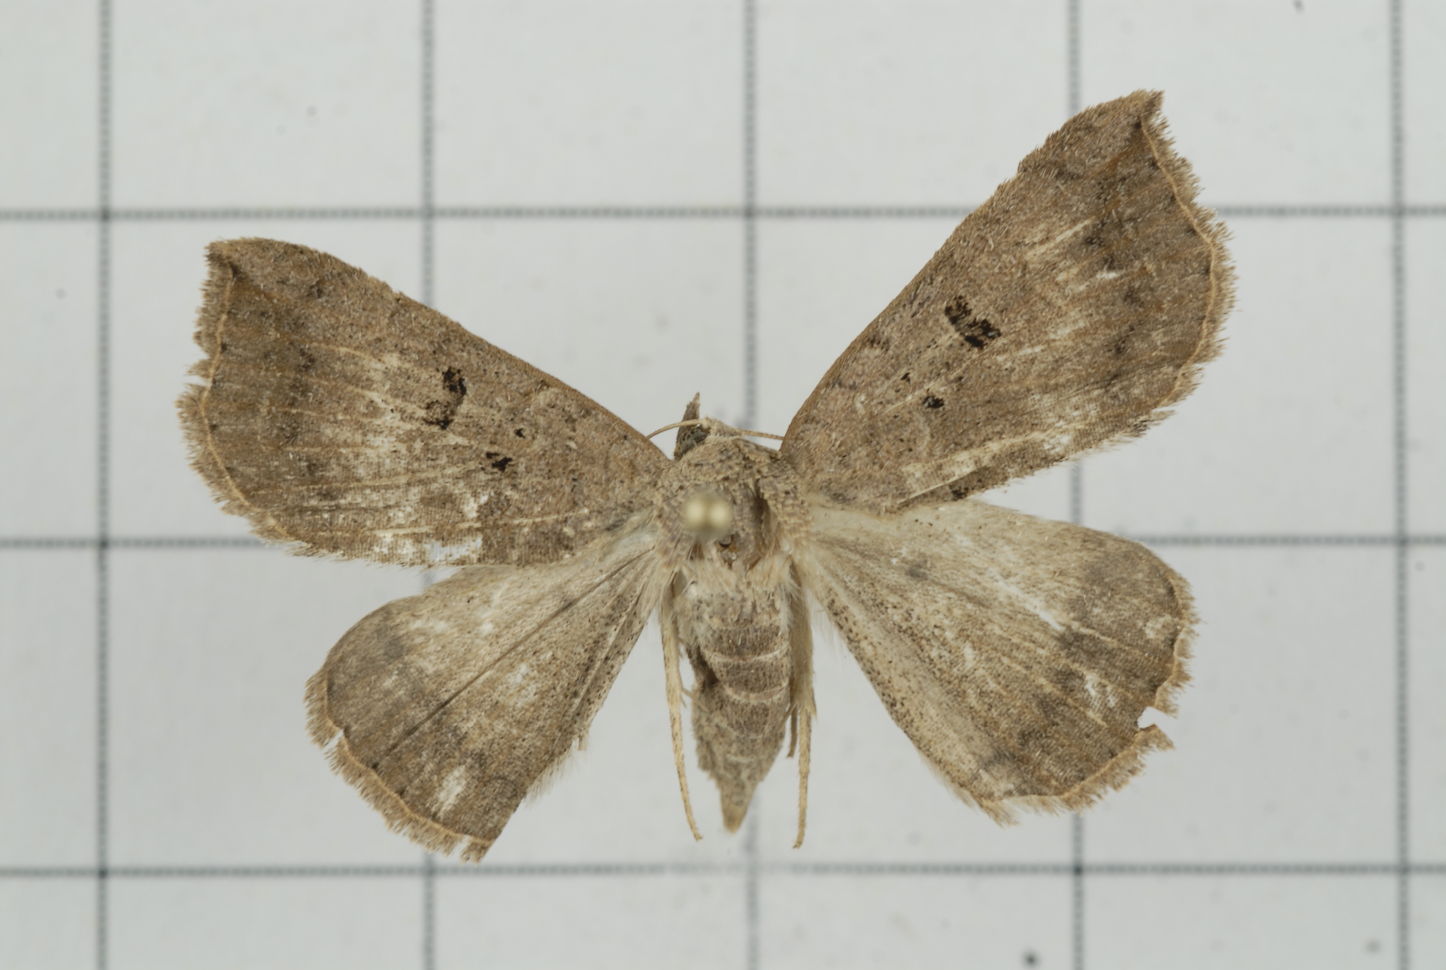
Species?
Blasticorhinus rivulosa
